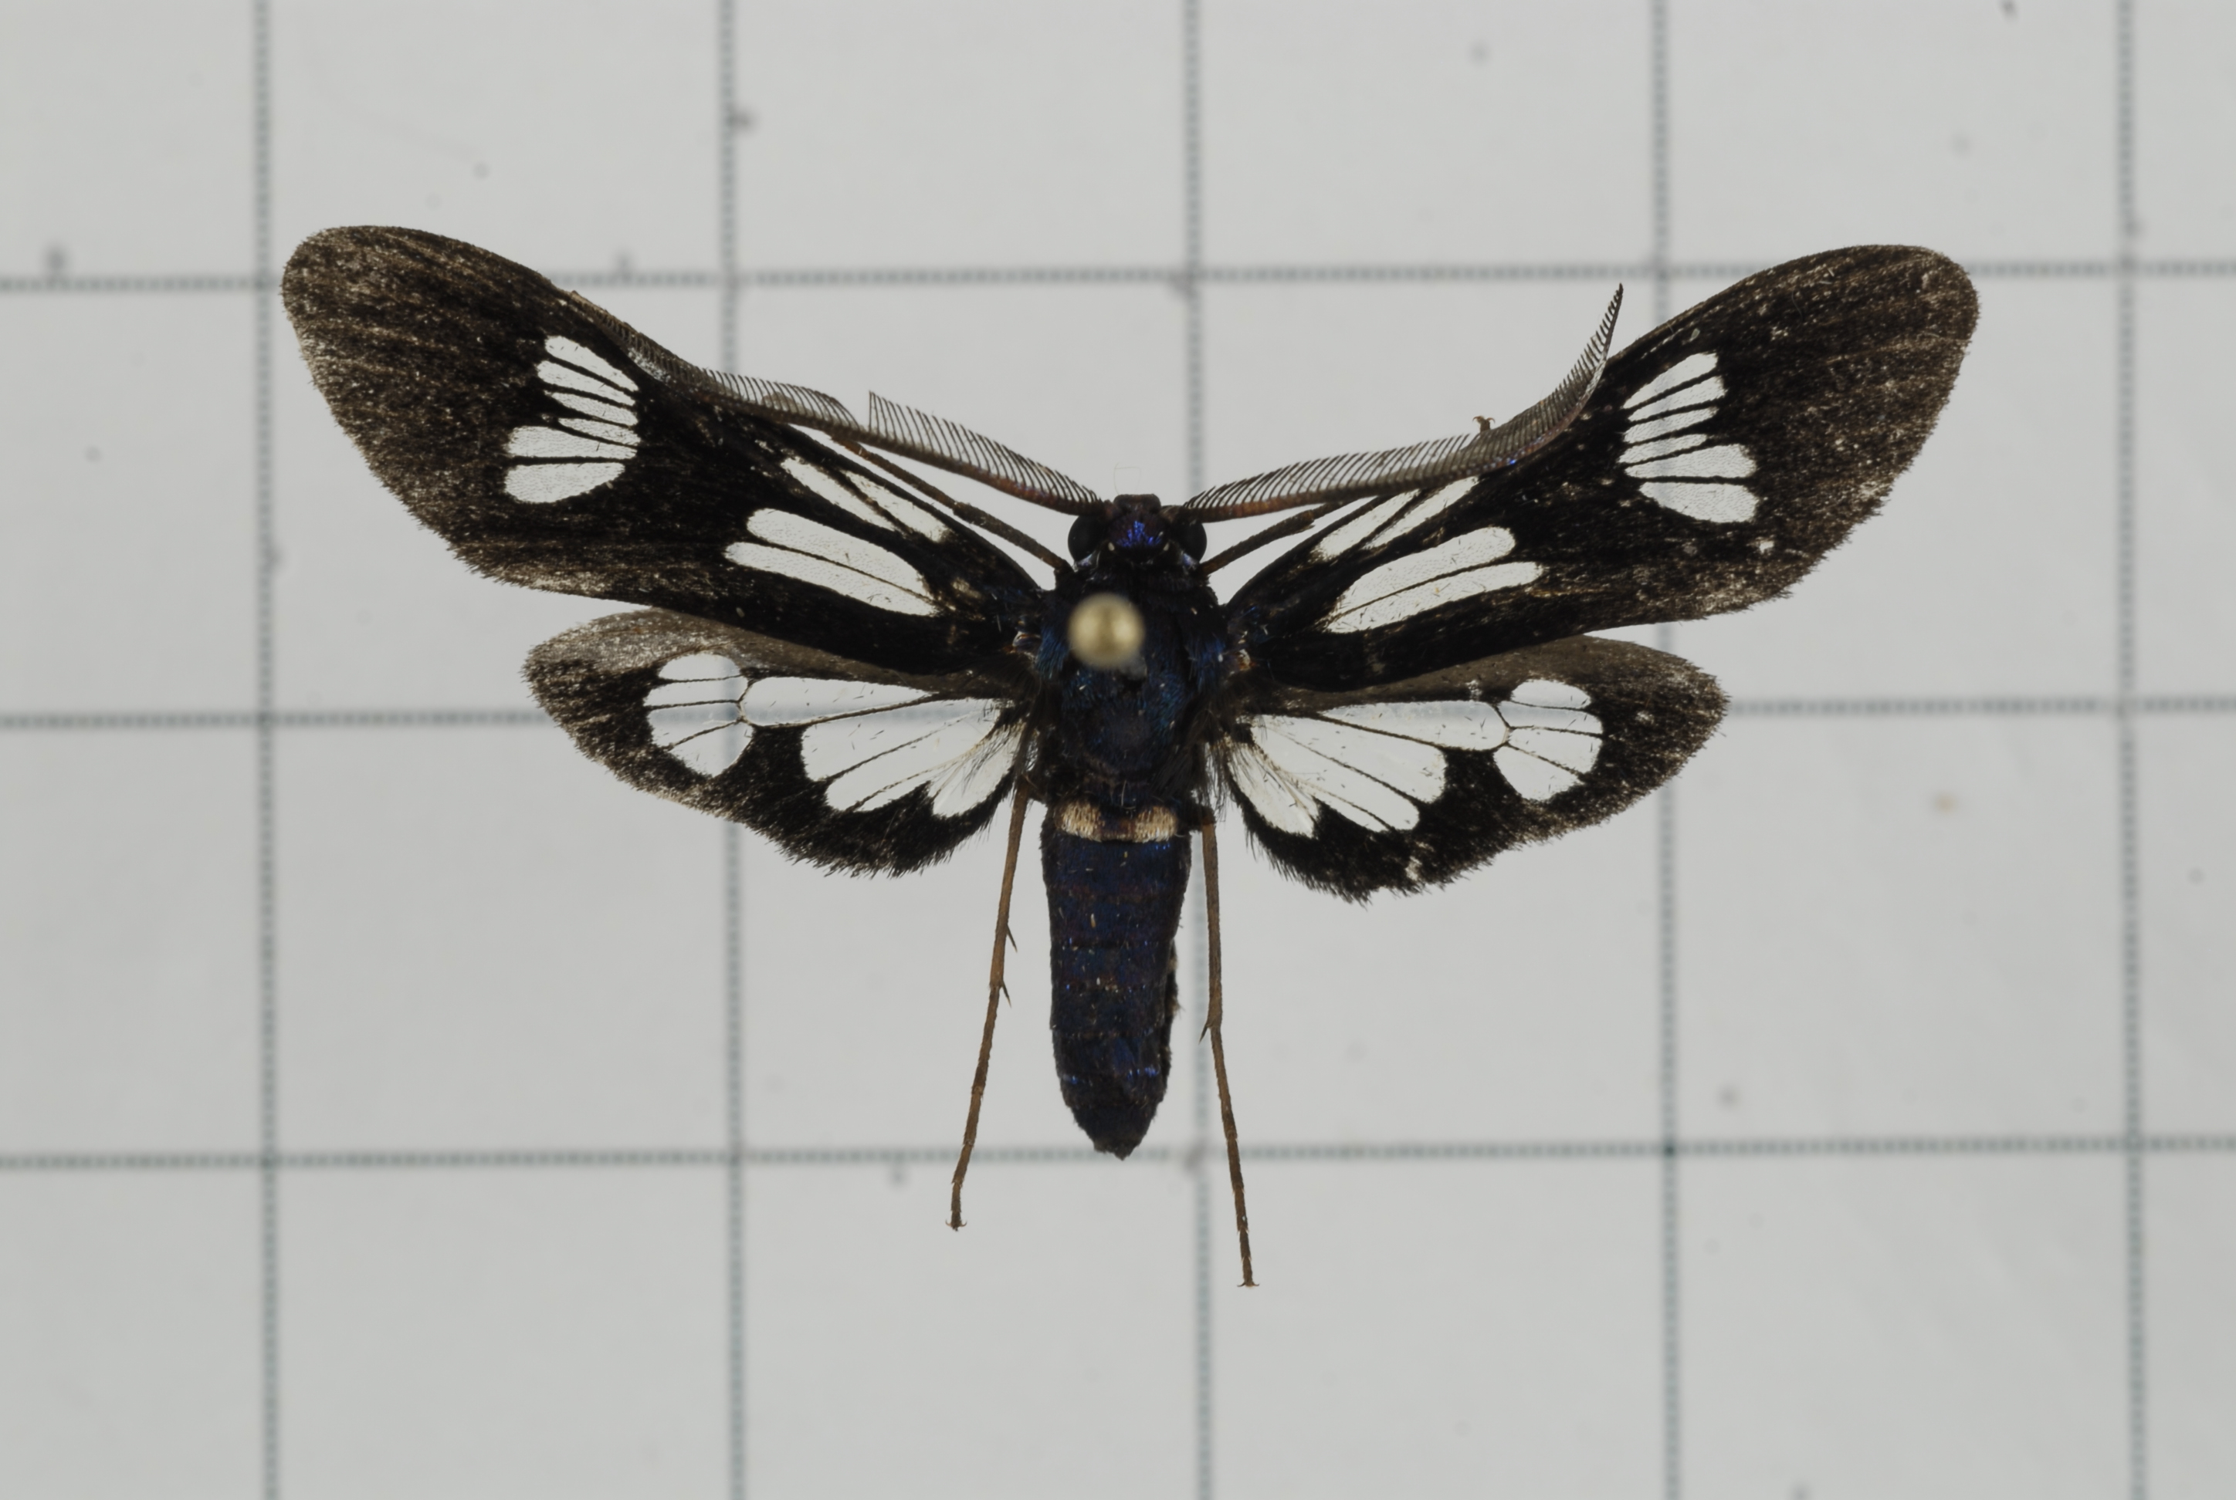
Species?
Piarosoma fushan
